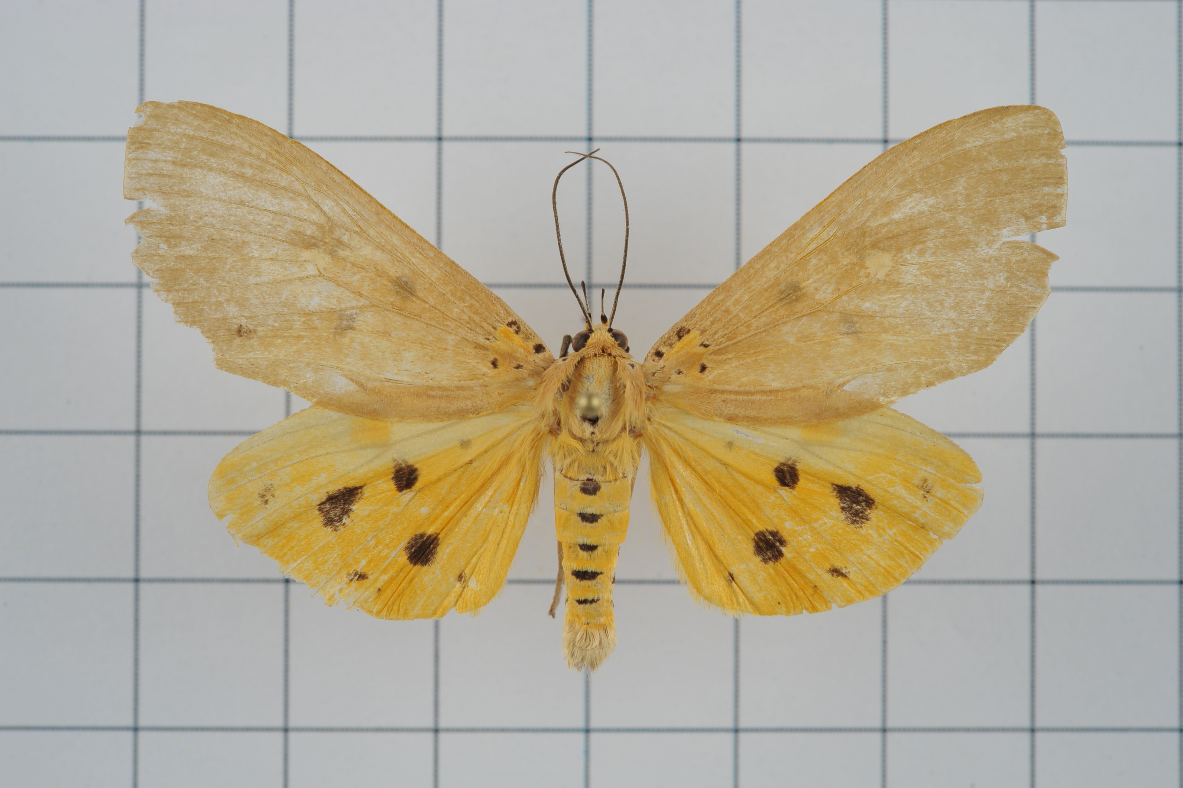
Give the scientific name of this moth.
Asota caricae
